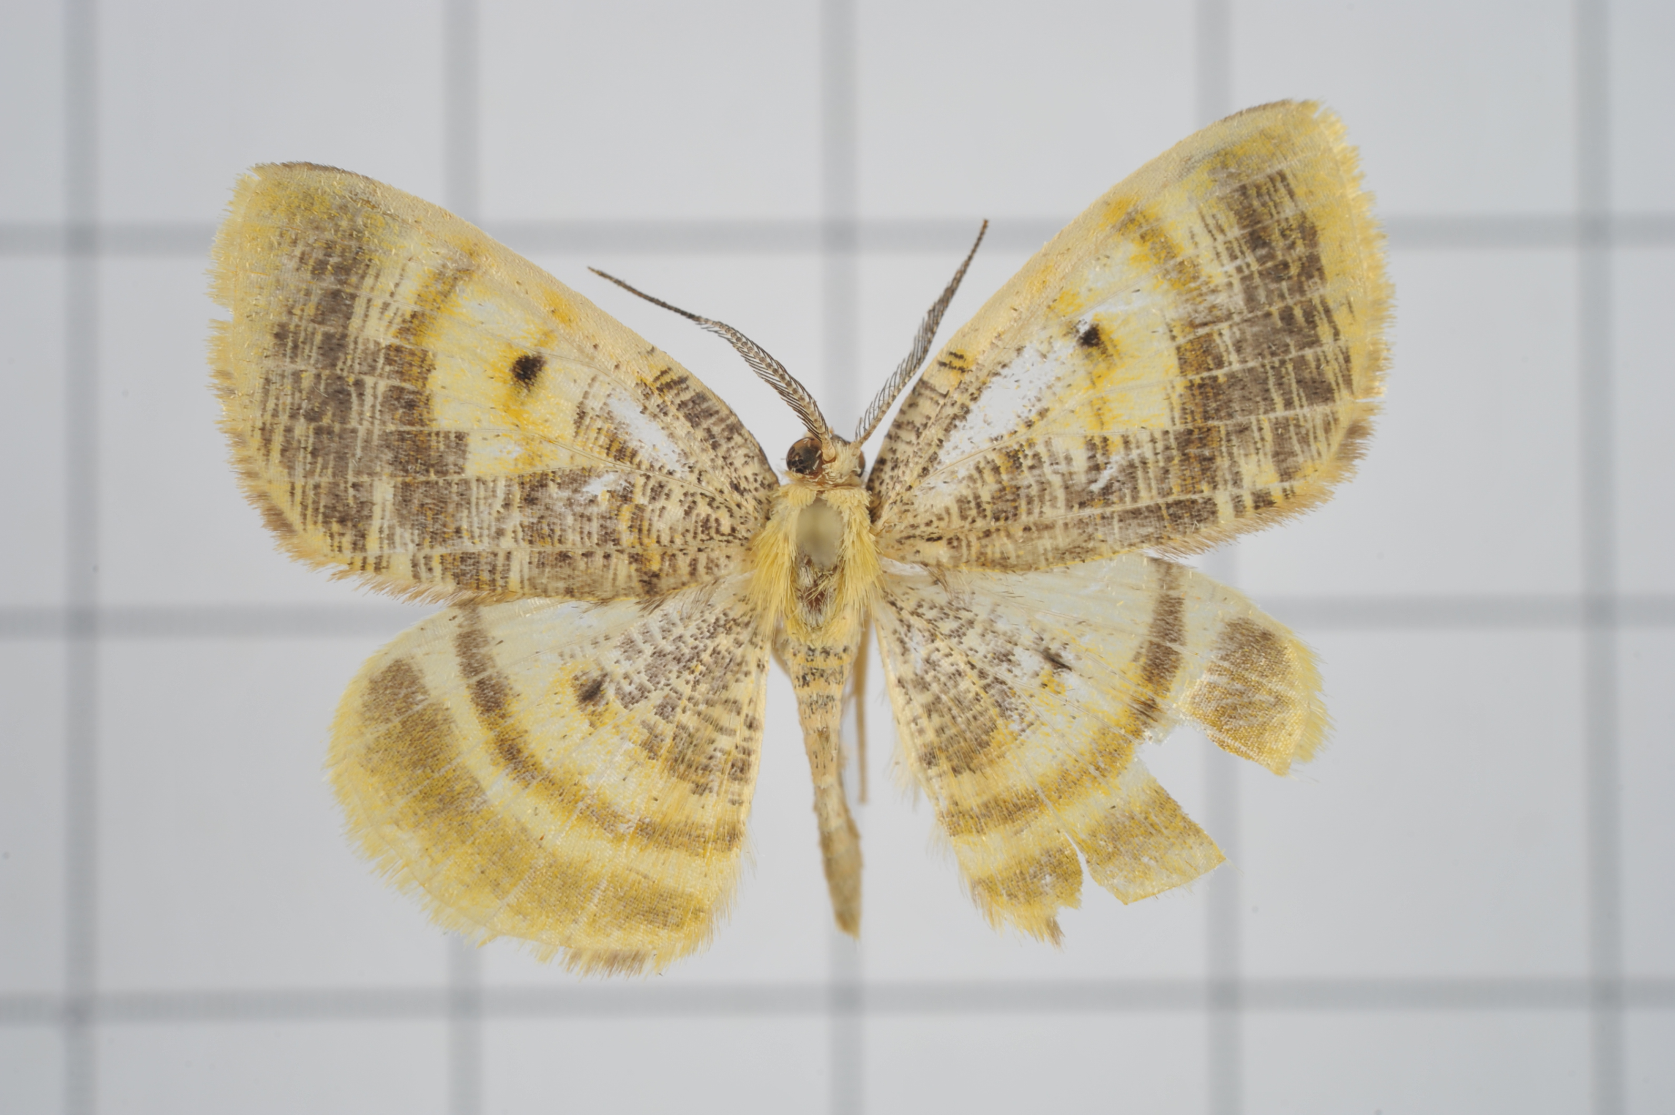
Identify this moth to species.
Euchristophia cumulata meridionalis
